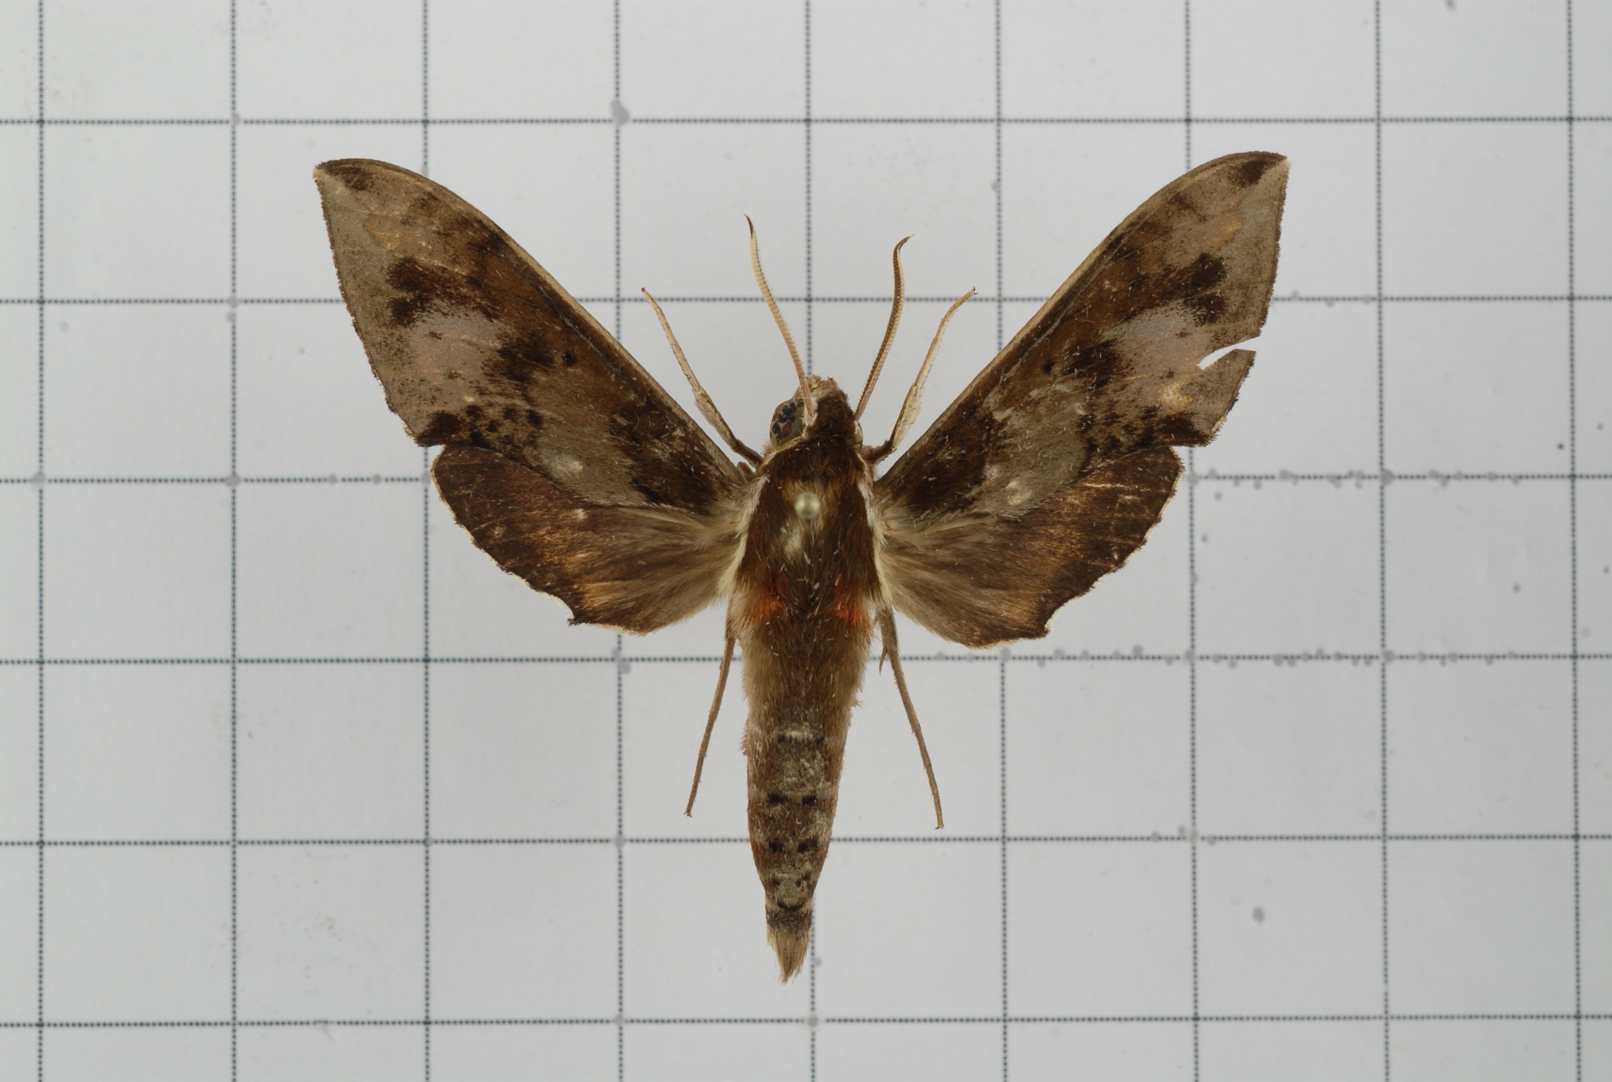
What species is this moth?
Rhagastis binoculata
